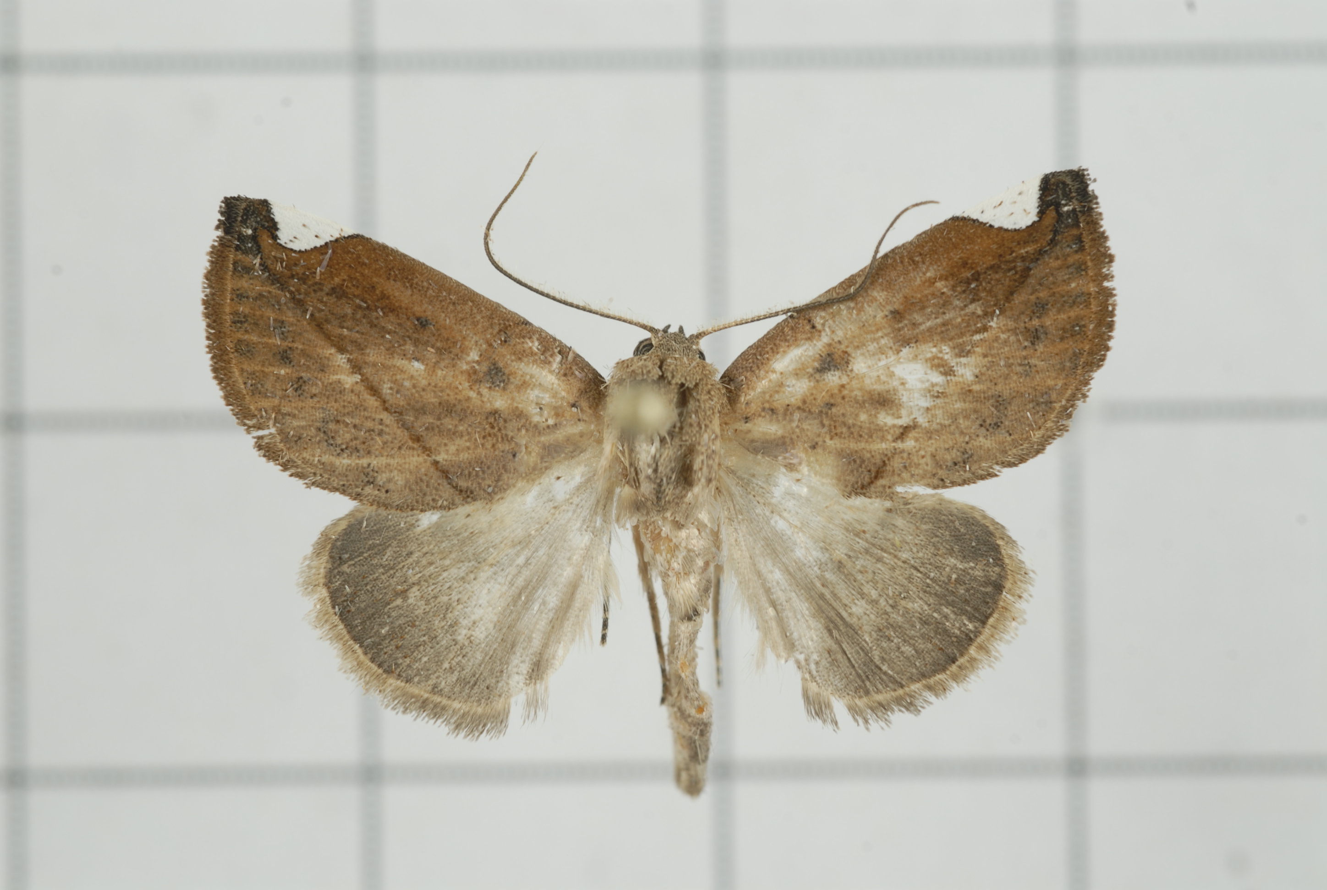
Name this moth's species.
Negeta contrariata
